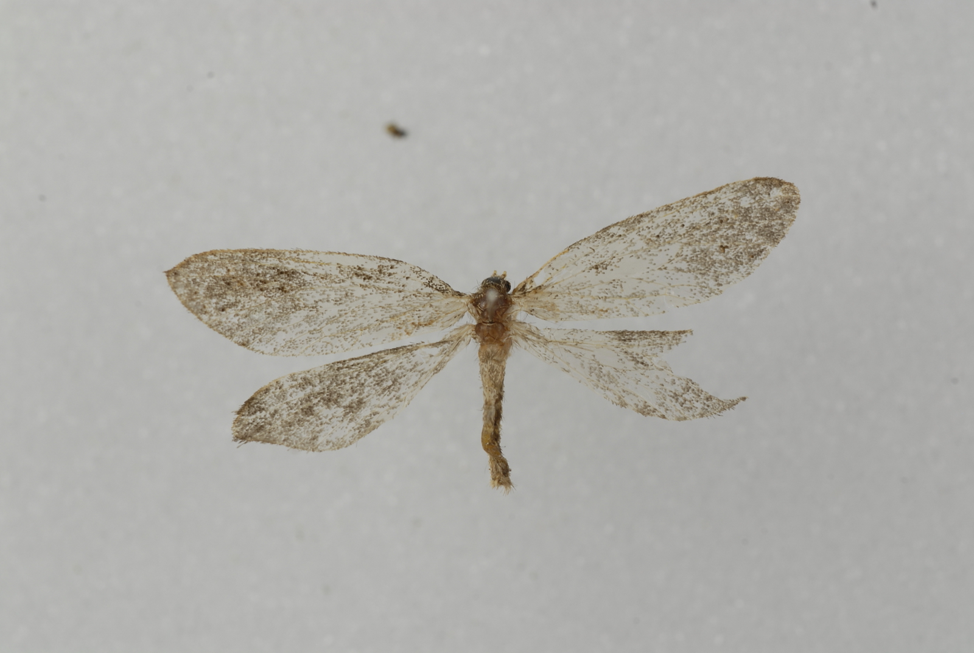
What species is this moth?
Ogygioses caliginosa
